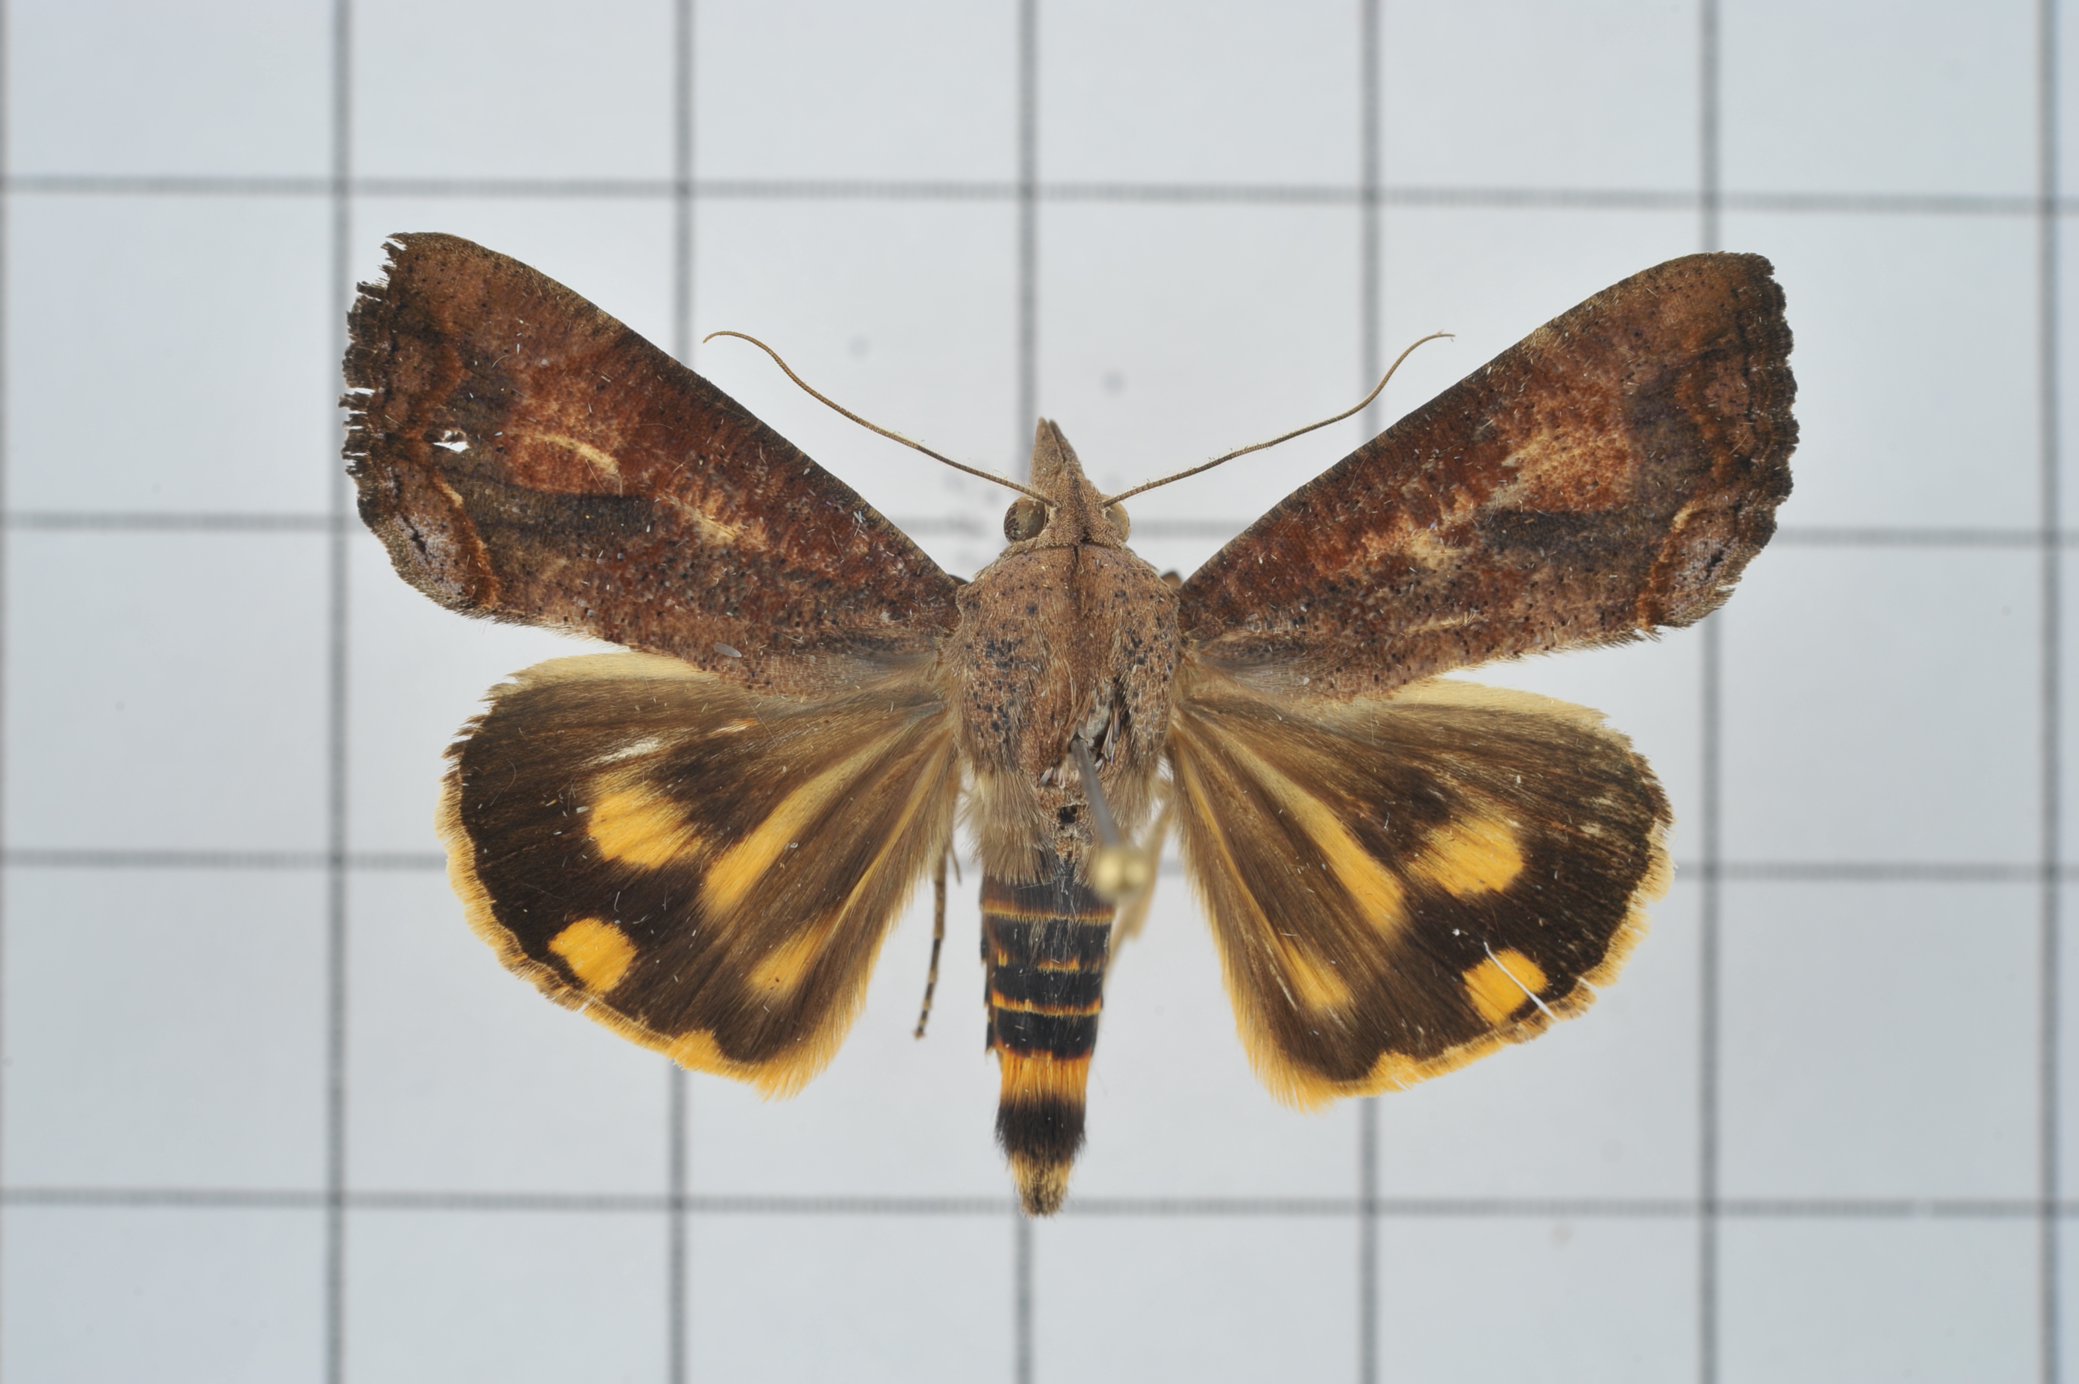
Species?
Hypocala subsatura
